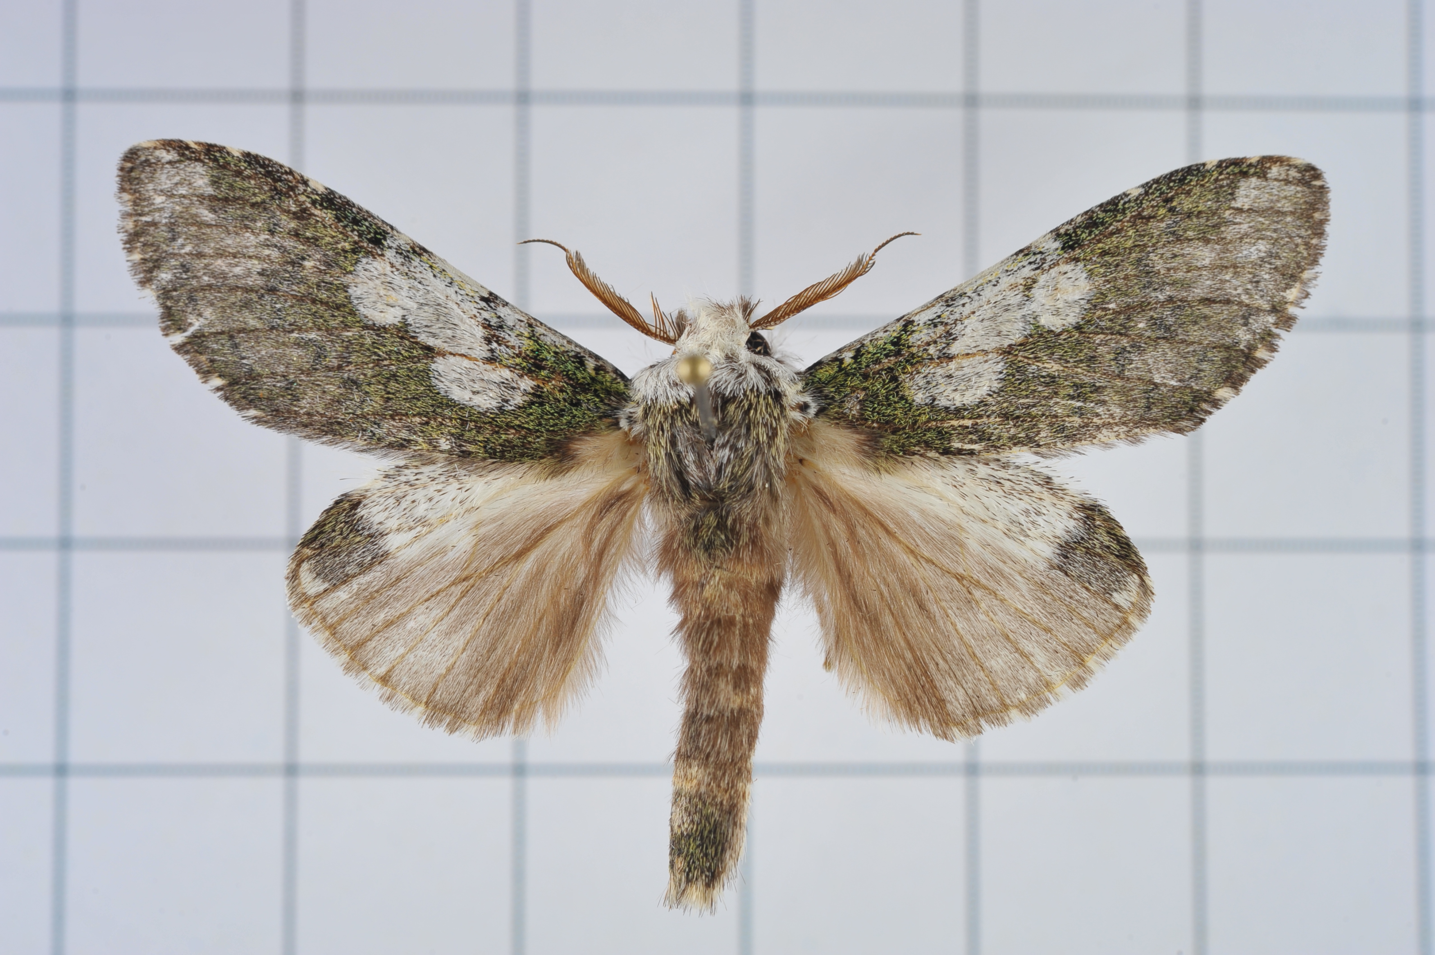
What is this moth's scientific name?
Syntypistis comatus
